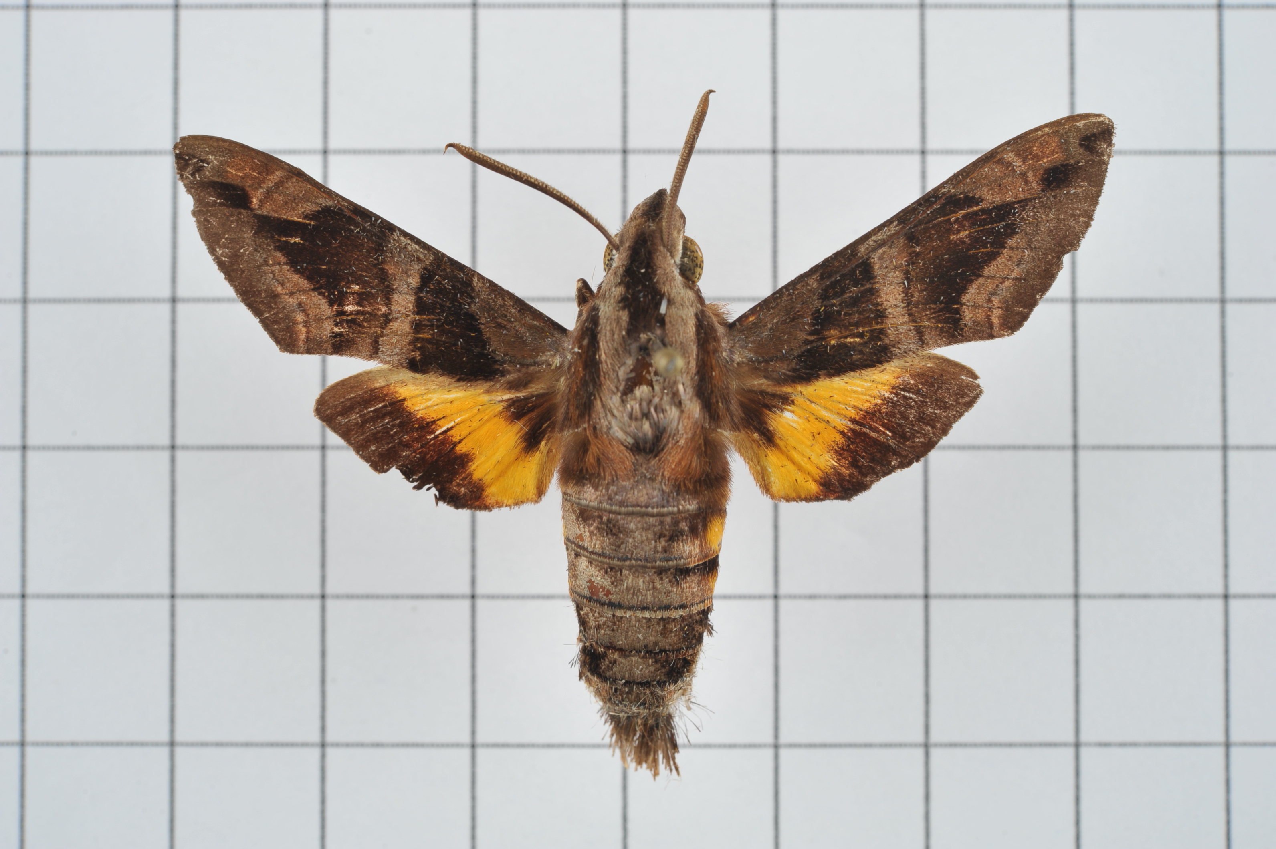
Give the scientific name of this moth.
Macroglossum mitchellii imperator
